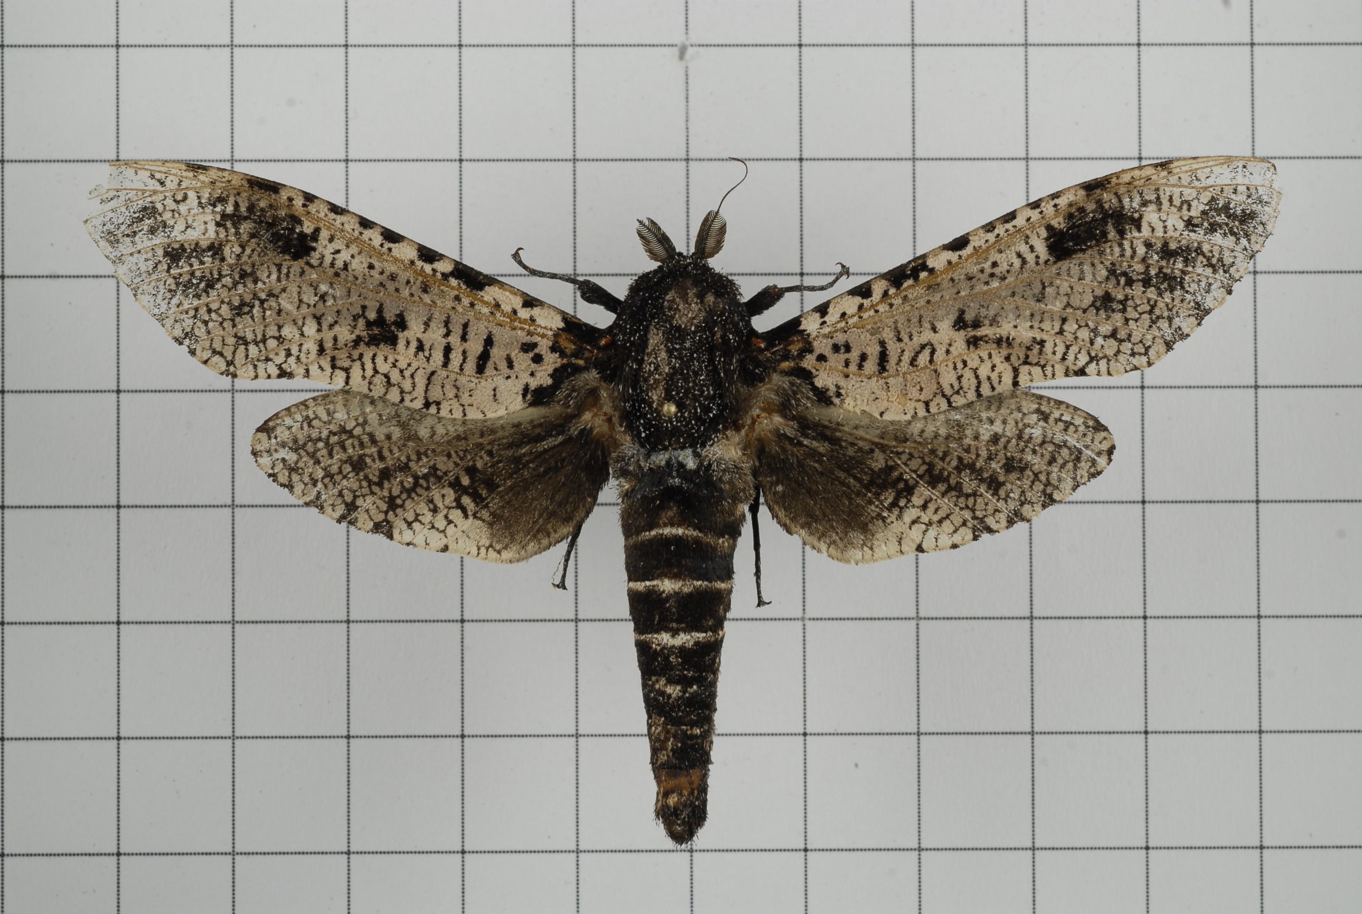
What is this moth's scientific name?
Xyleutes strix
